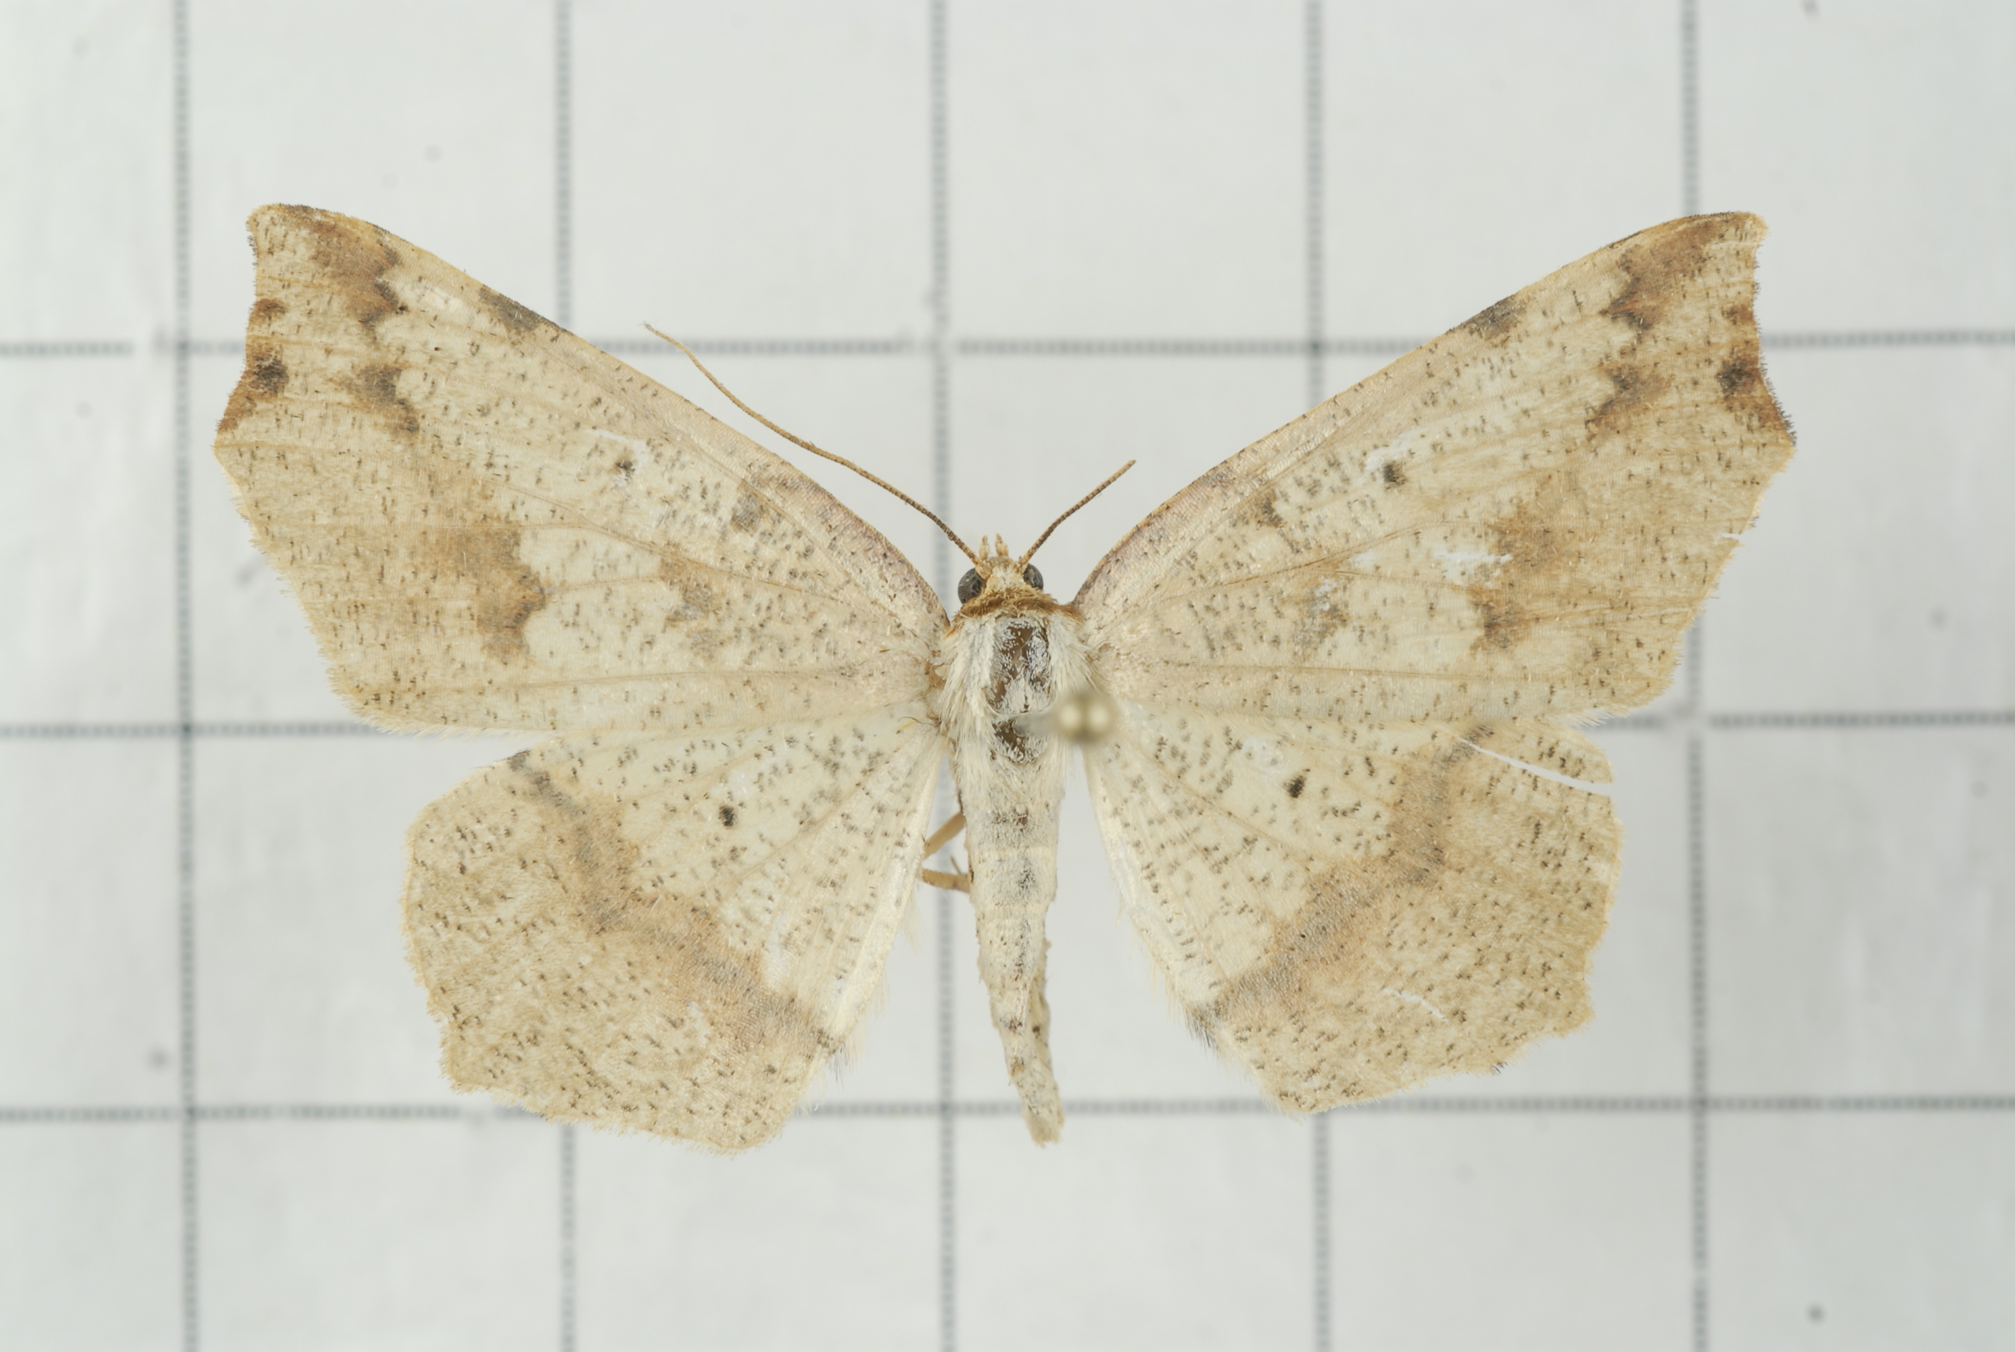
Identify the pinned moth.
Pareclipsis umbrata
